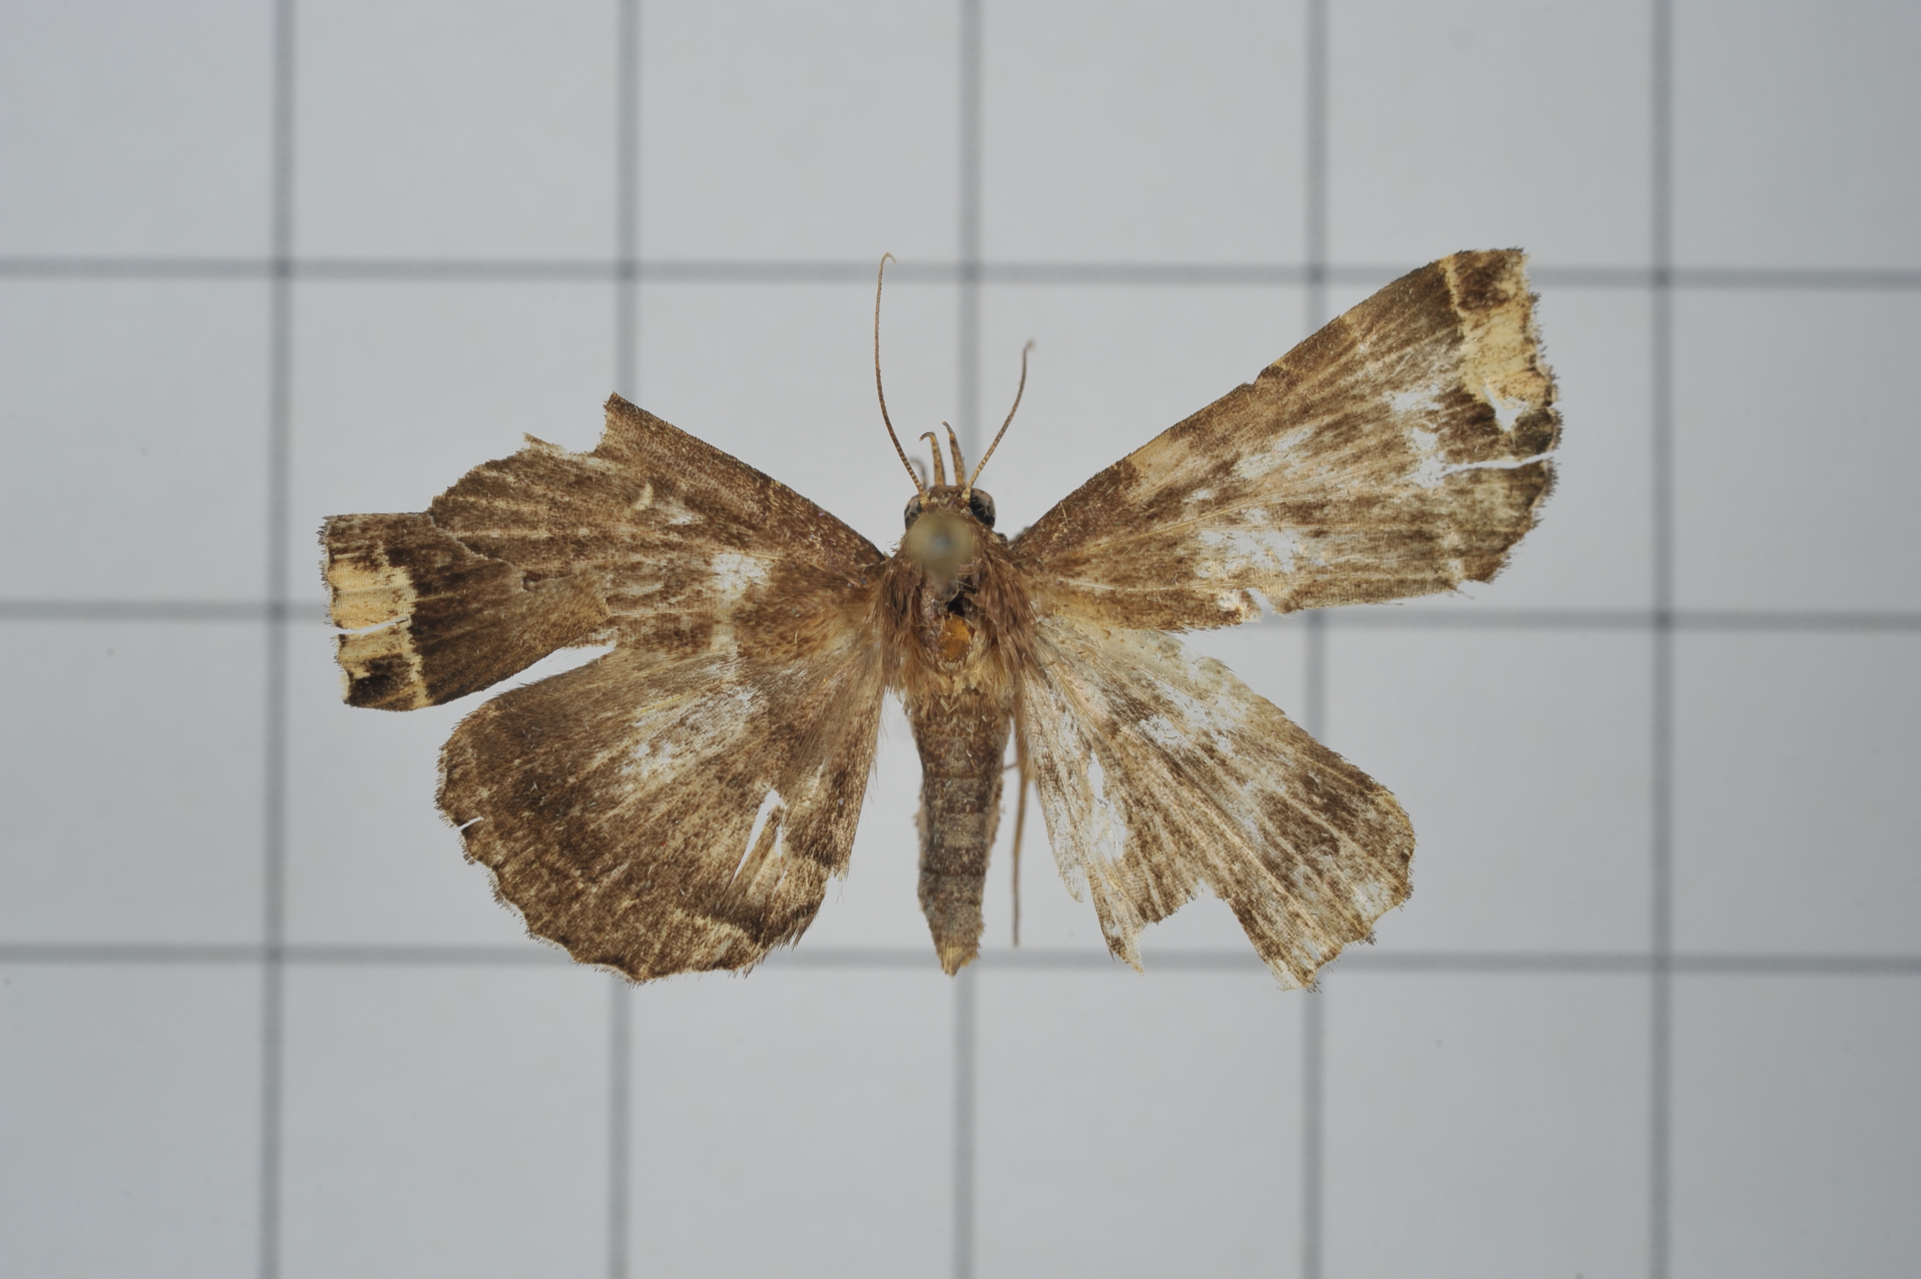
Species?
Adrapsa quadrilinealis
